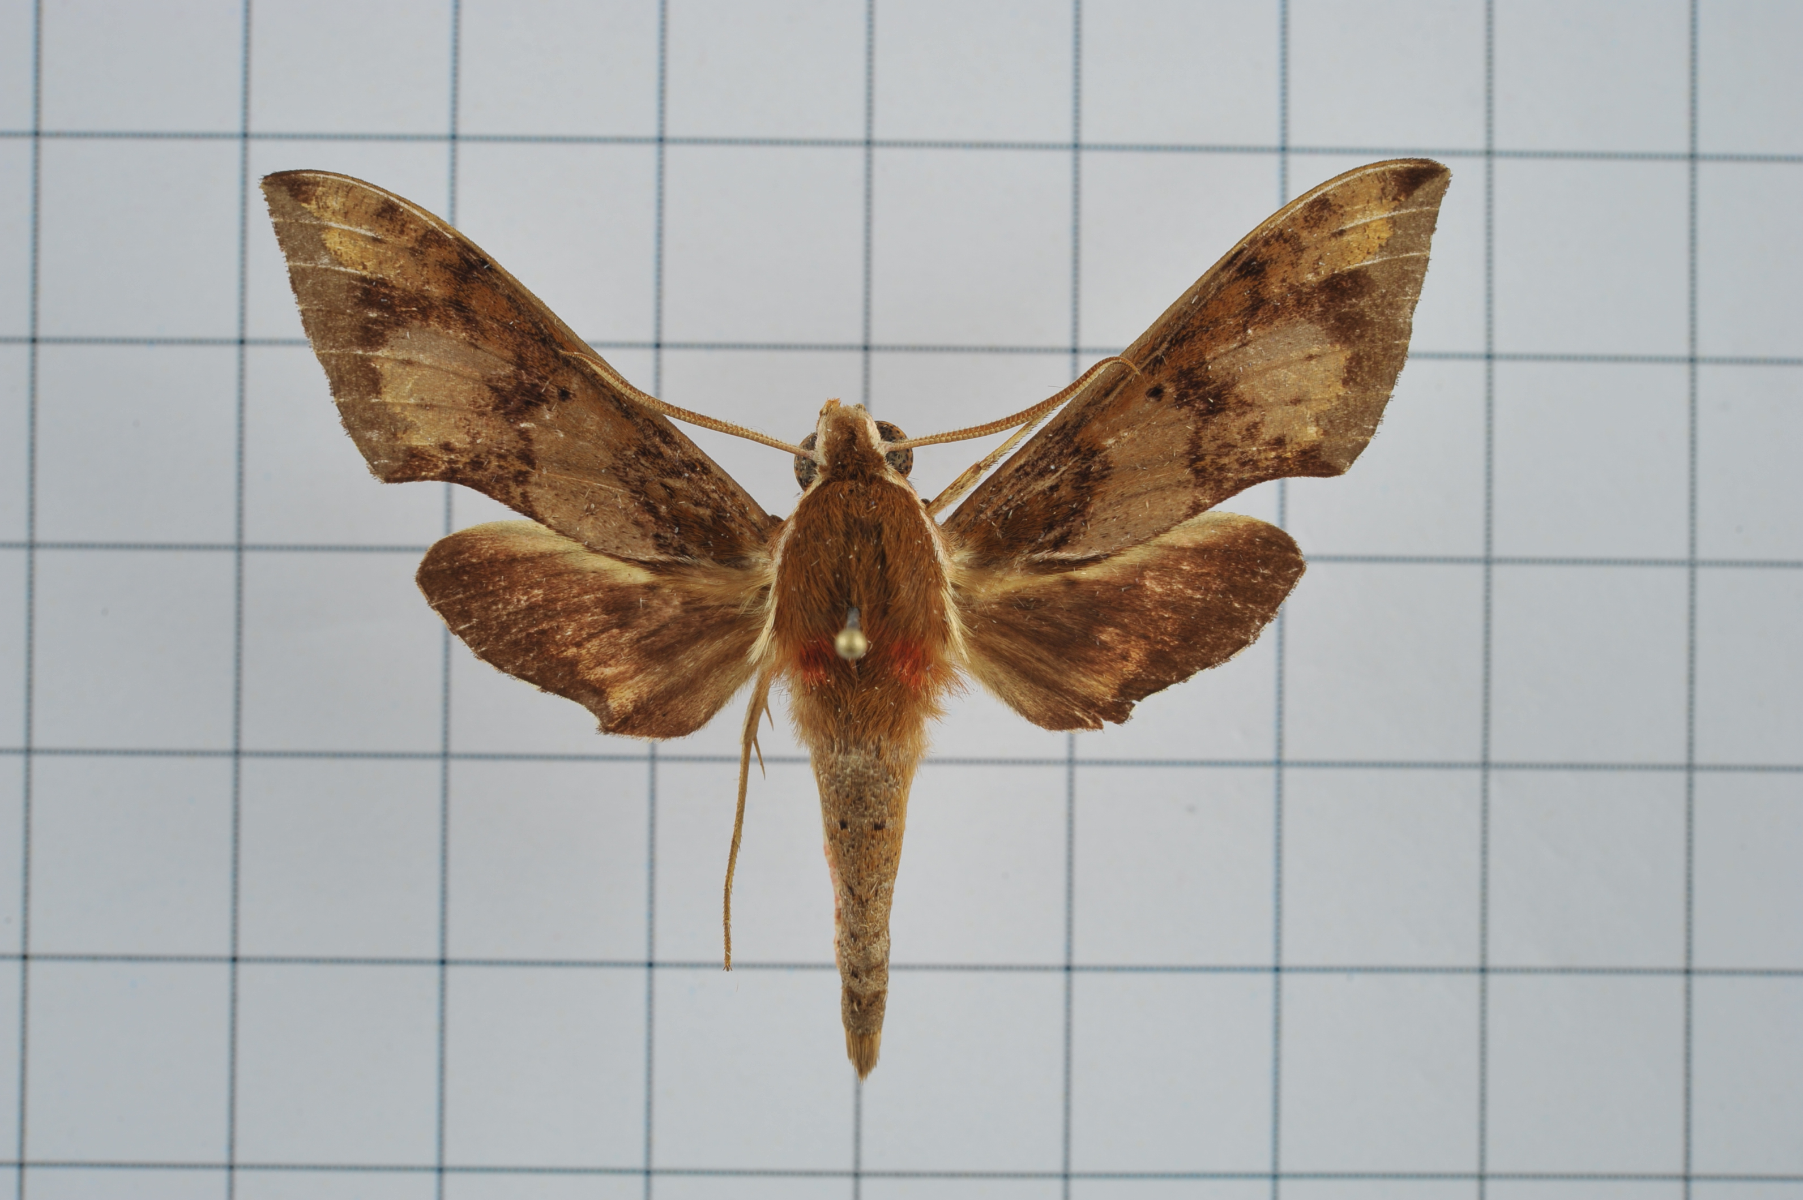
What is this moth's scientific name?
Rhagastis binoculata
